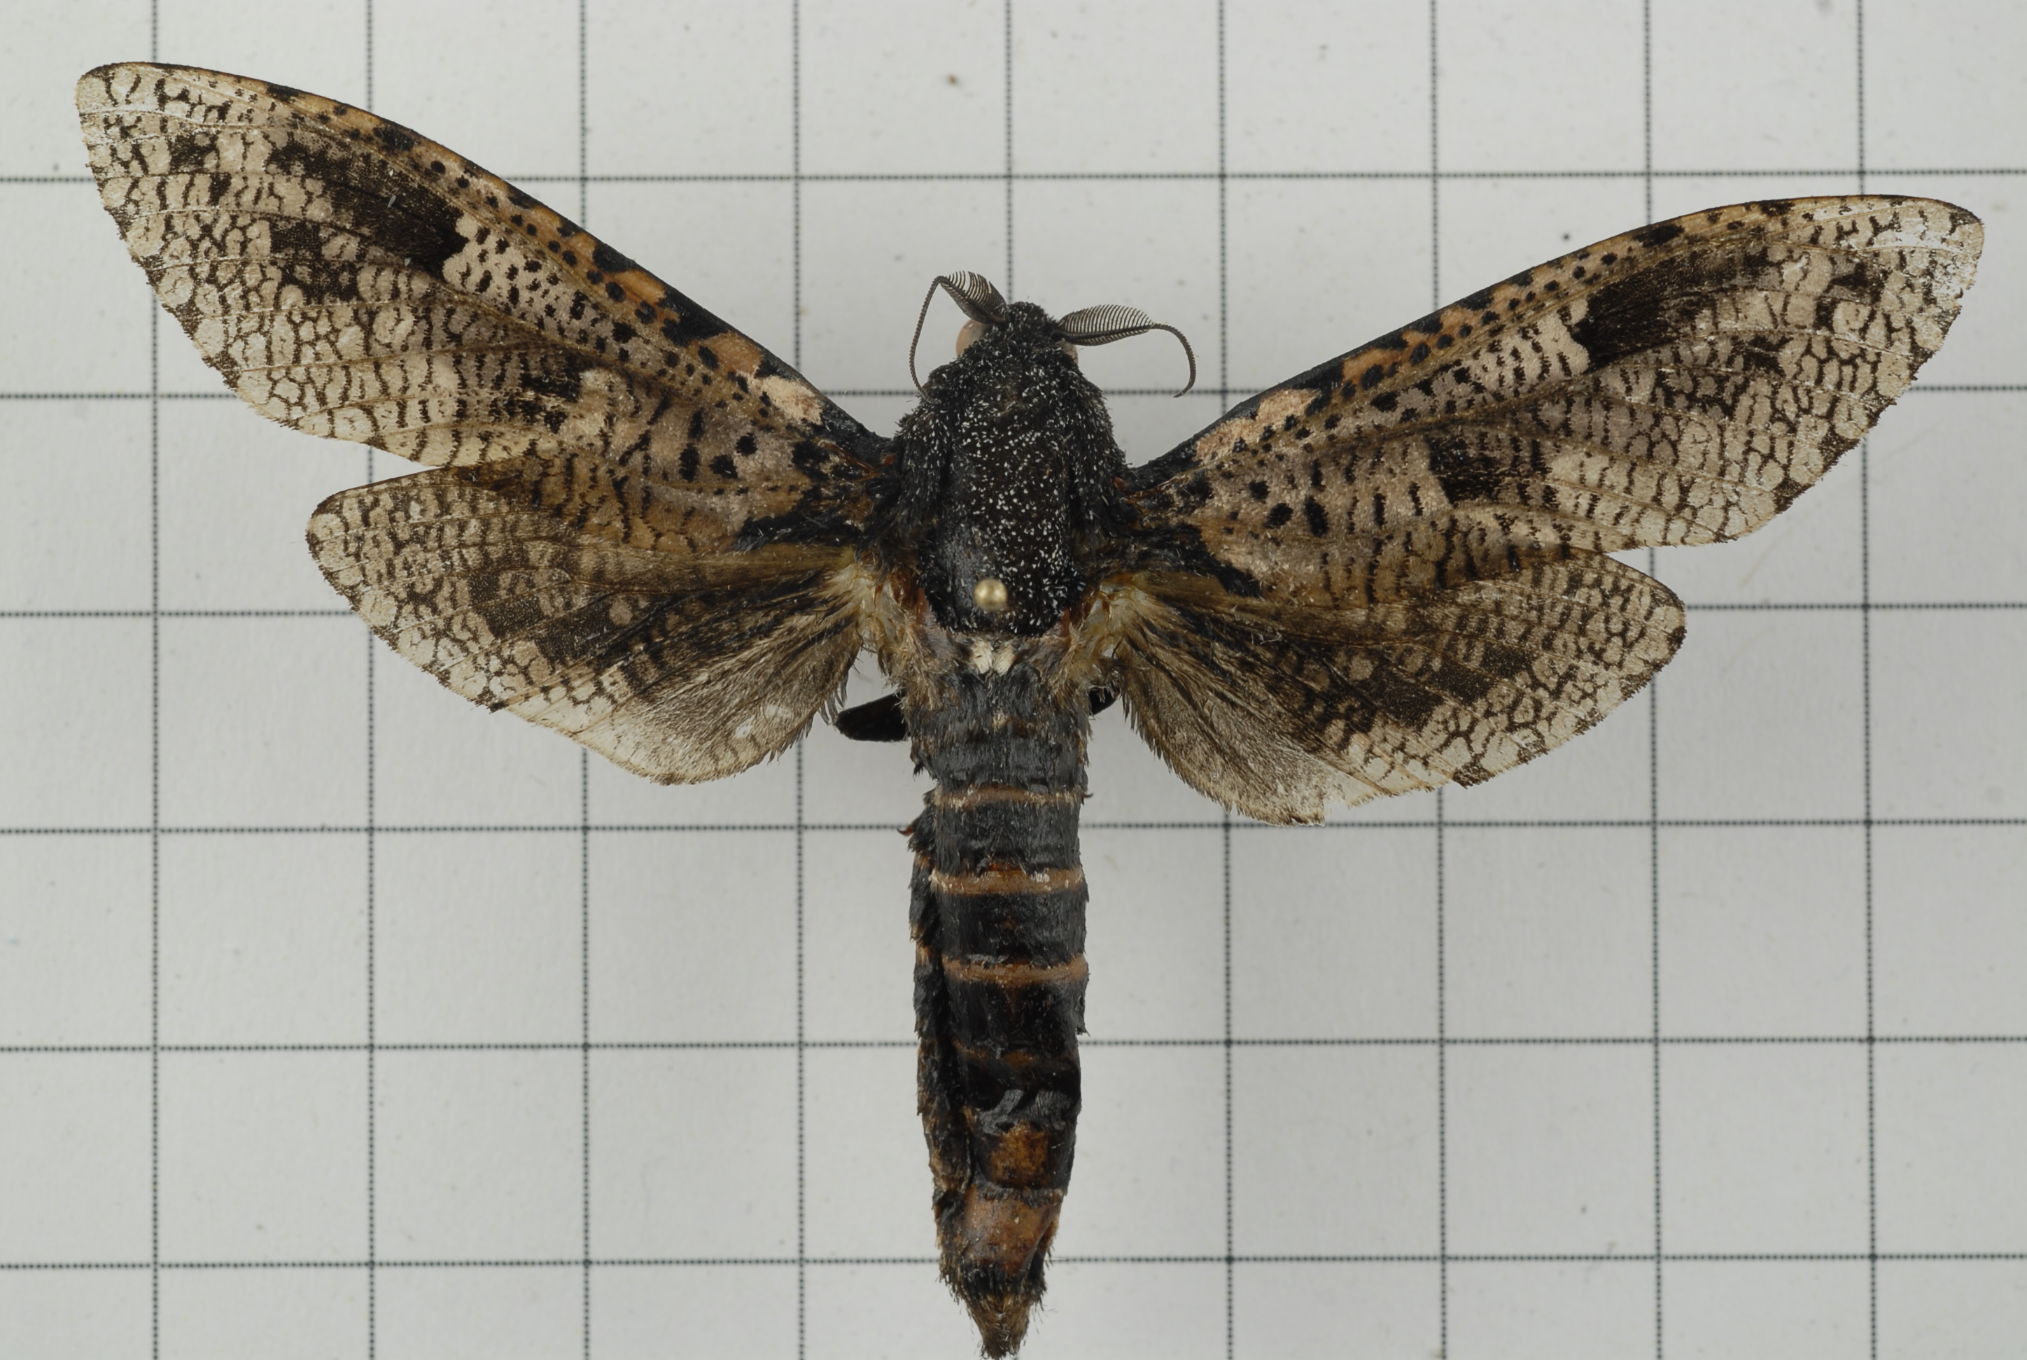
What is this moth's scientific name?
Xyleutes strix
